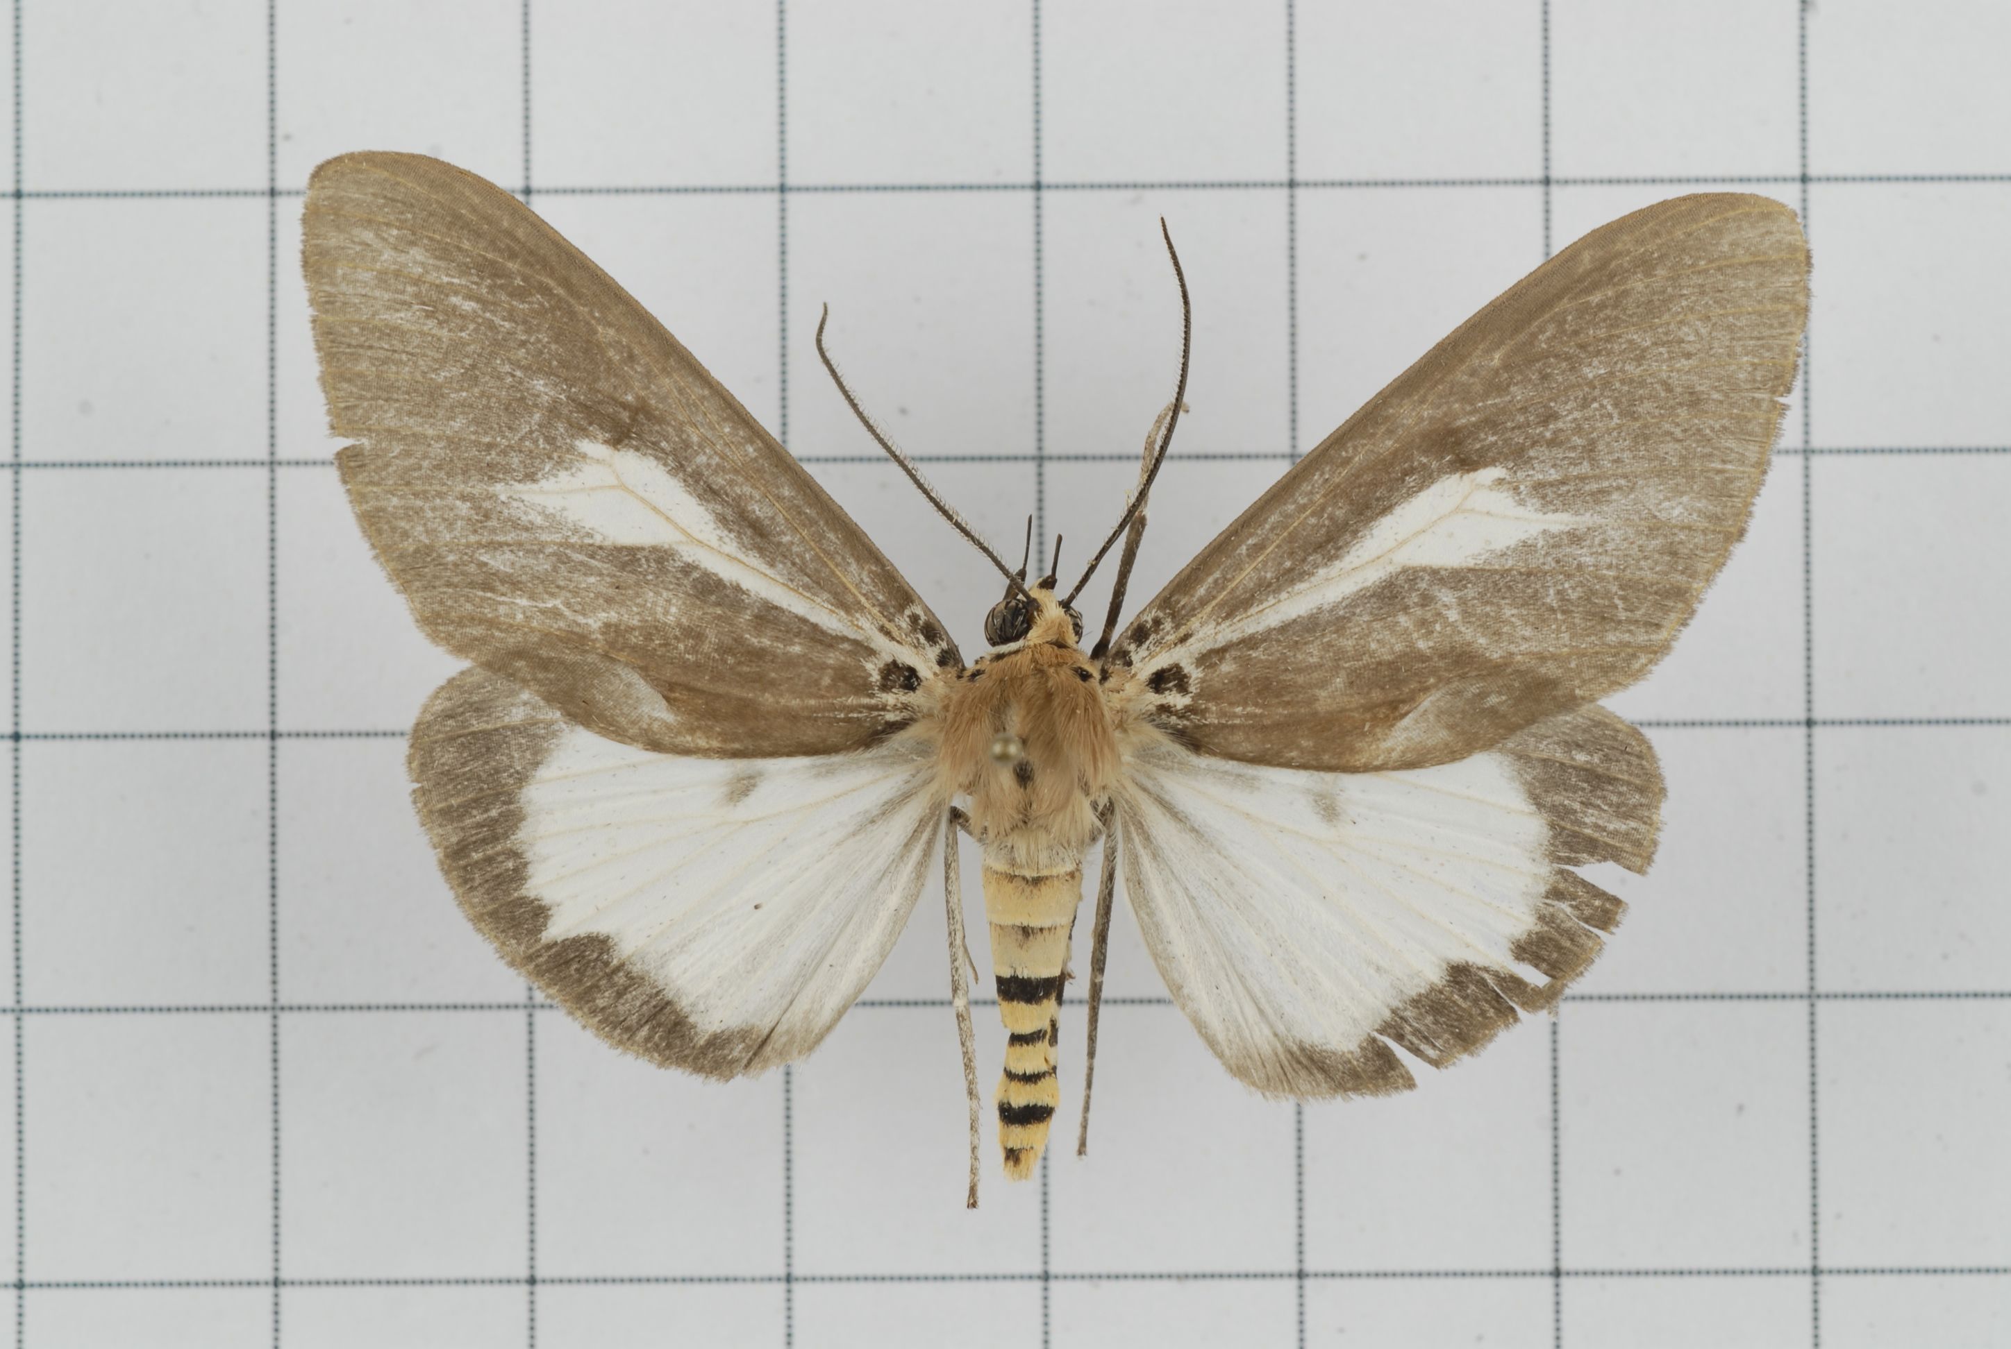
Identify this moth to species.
Asota heliconia zebrina
